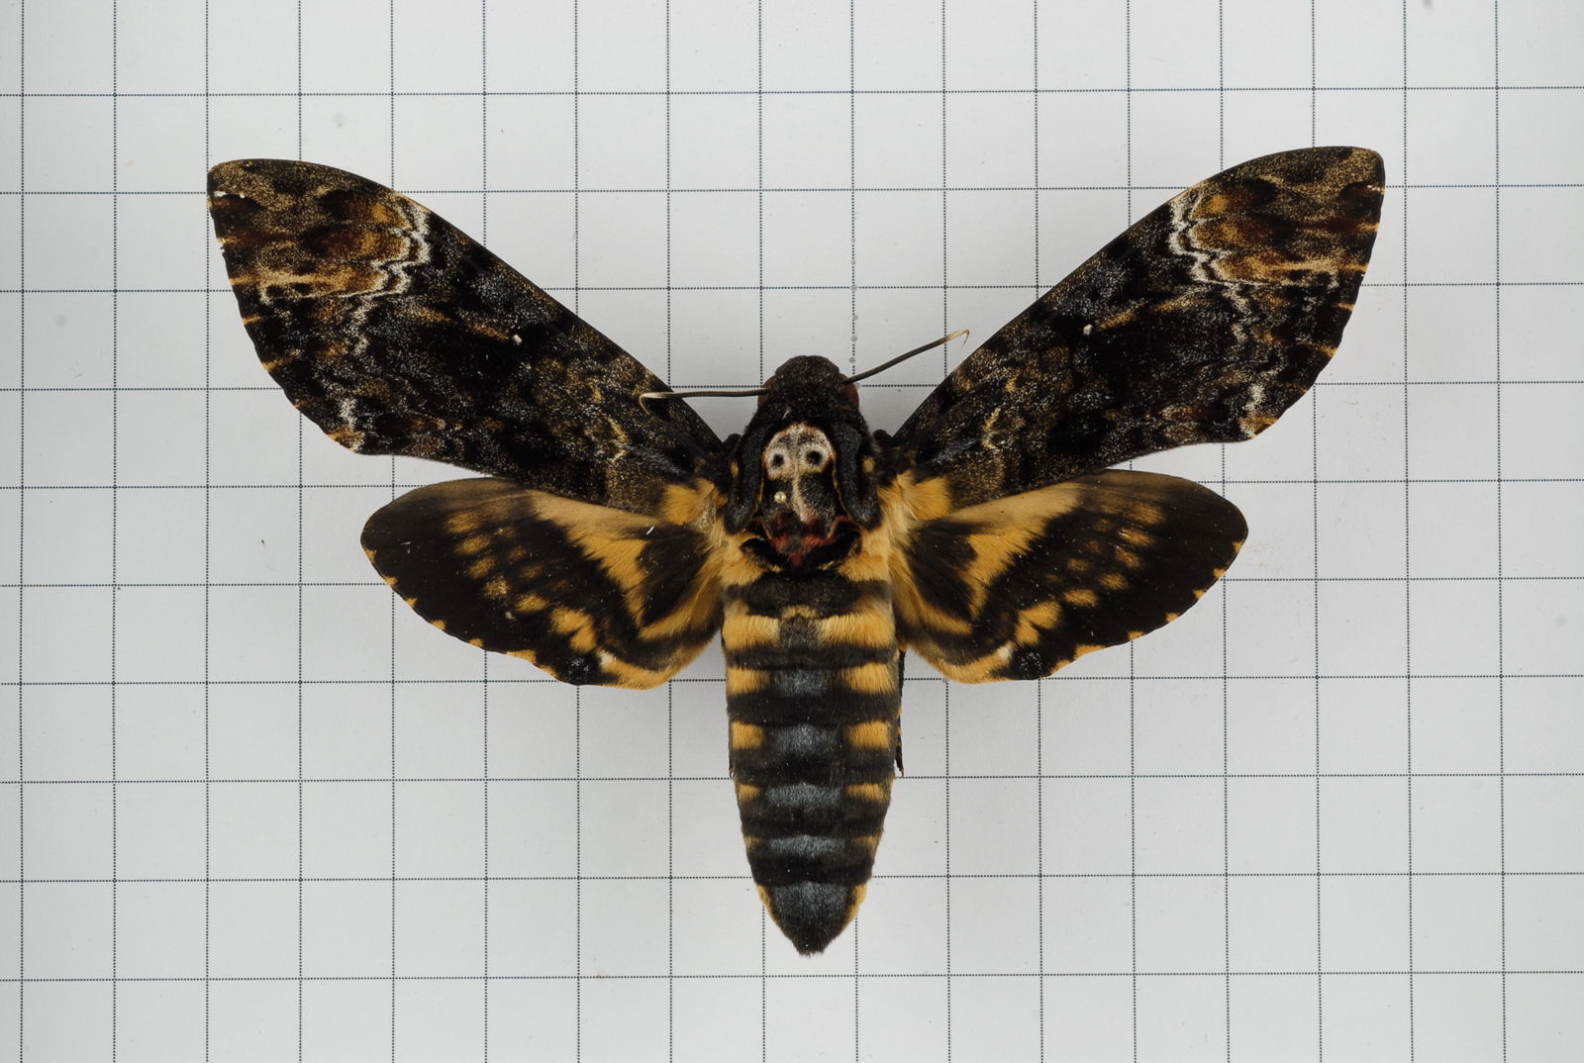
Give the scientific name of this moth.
Acherontia lachesis
